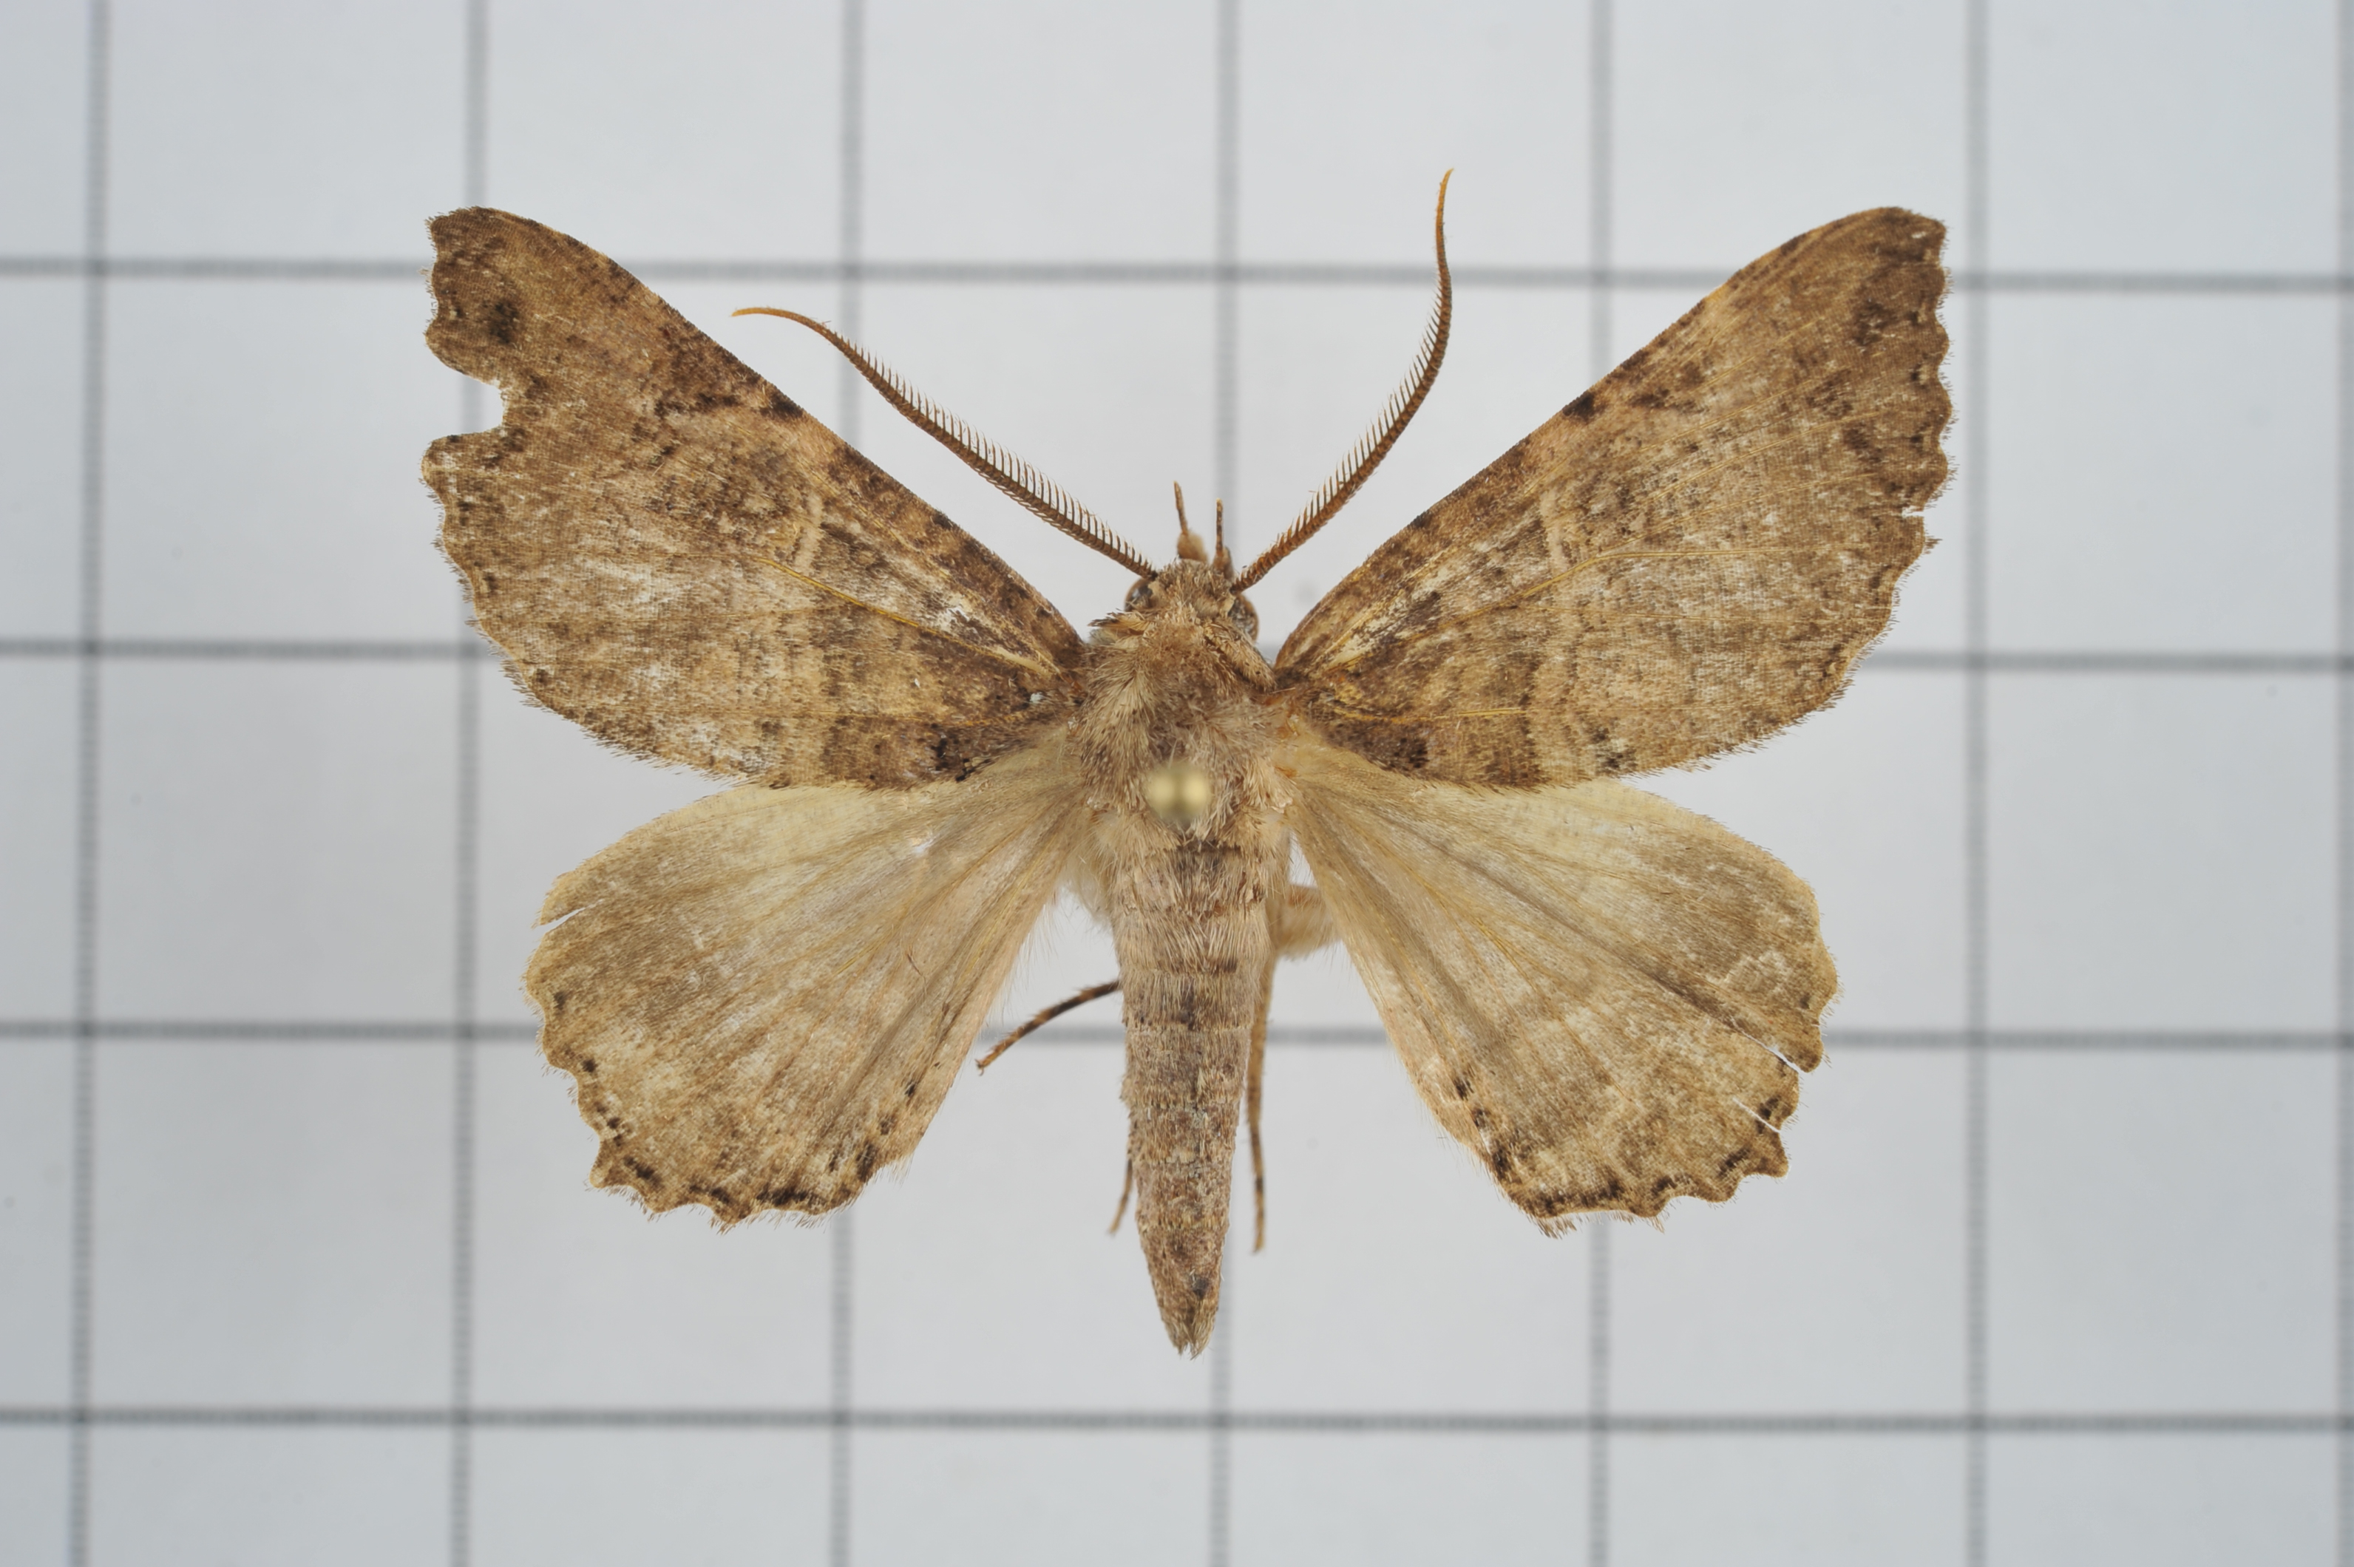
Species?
Daddala lucilla
